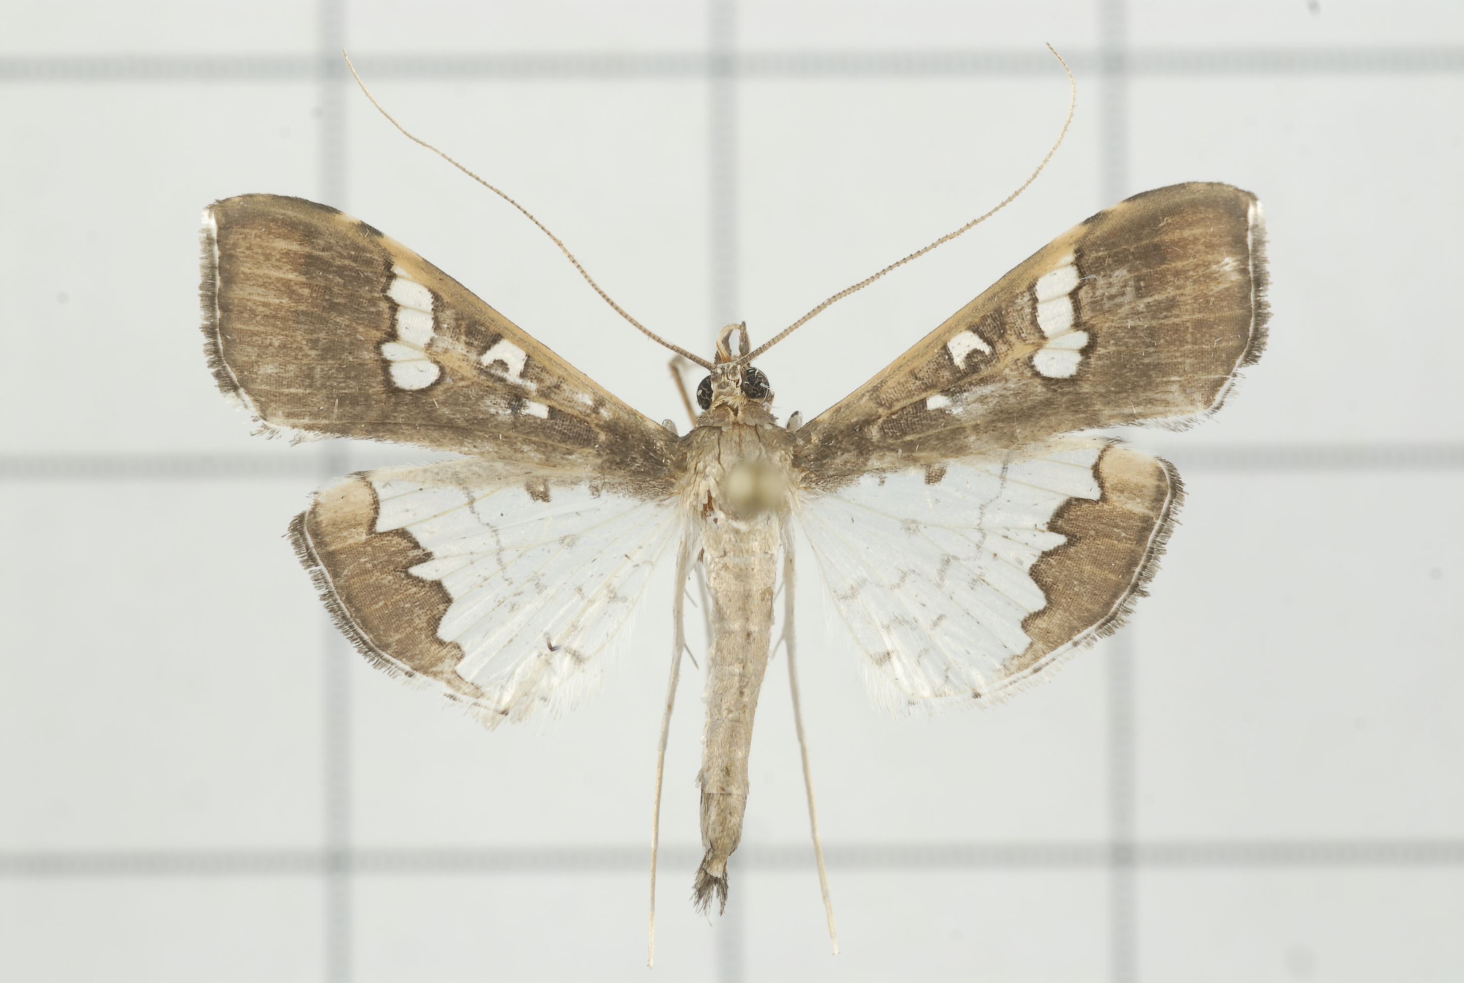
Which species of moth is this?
Maruca vitrata
